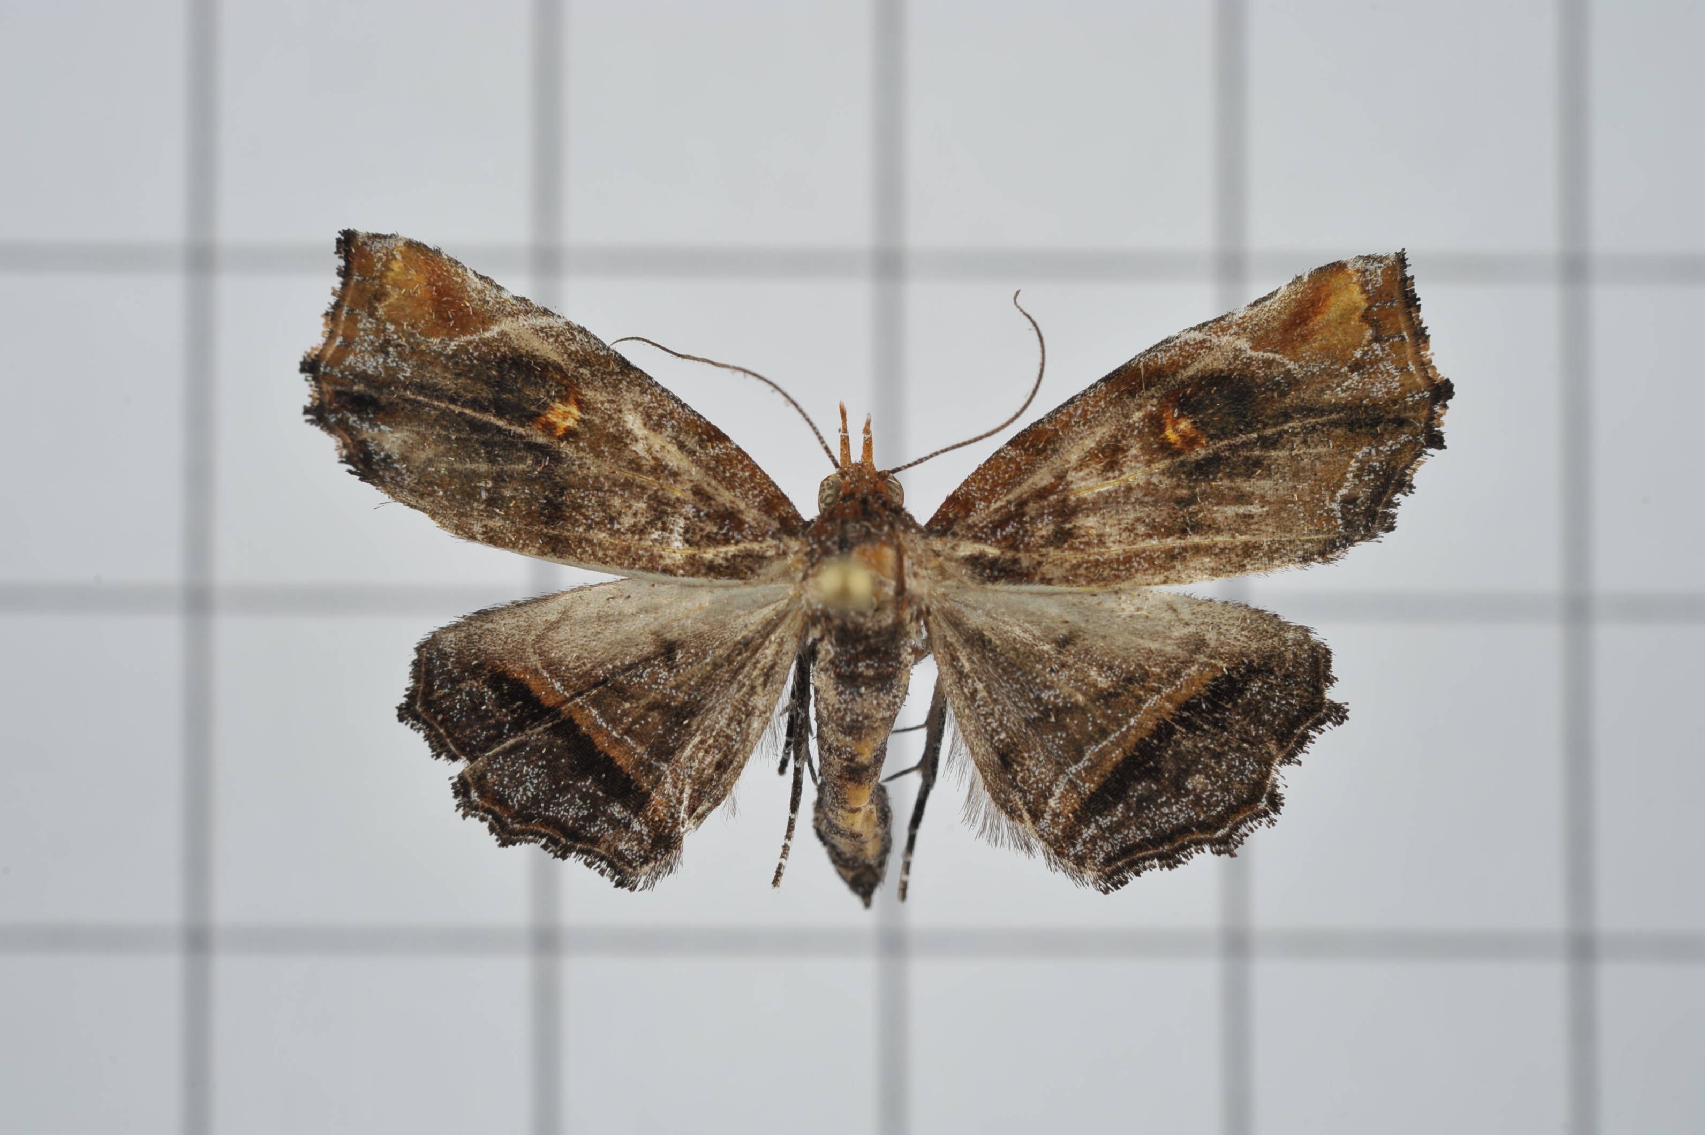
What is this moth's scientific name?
Egnasia nagadeboides
